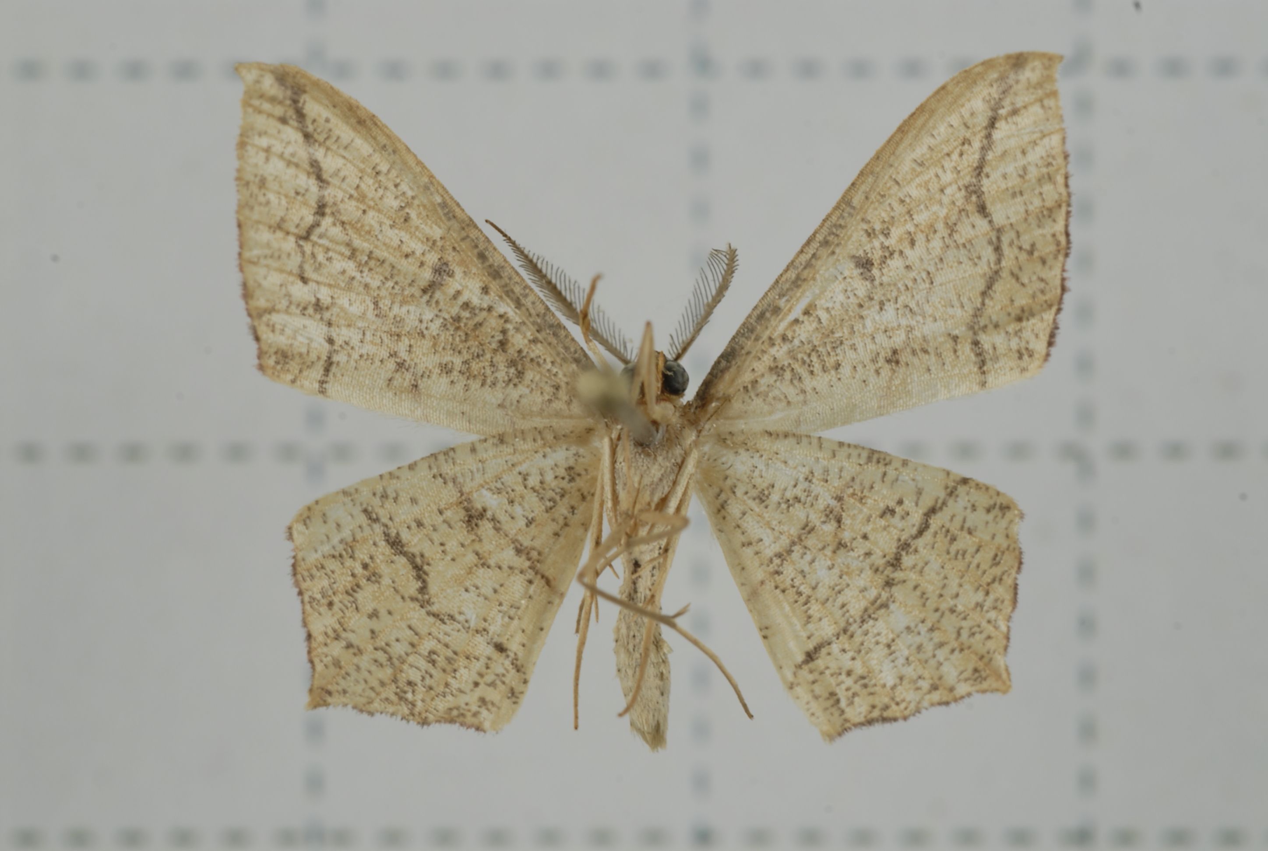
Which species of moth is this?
Timandra convectaria
